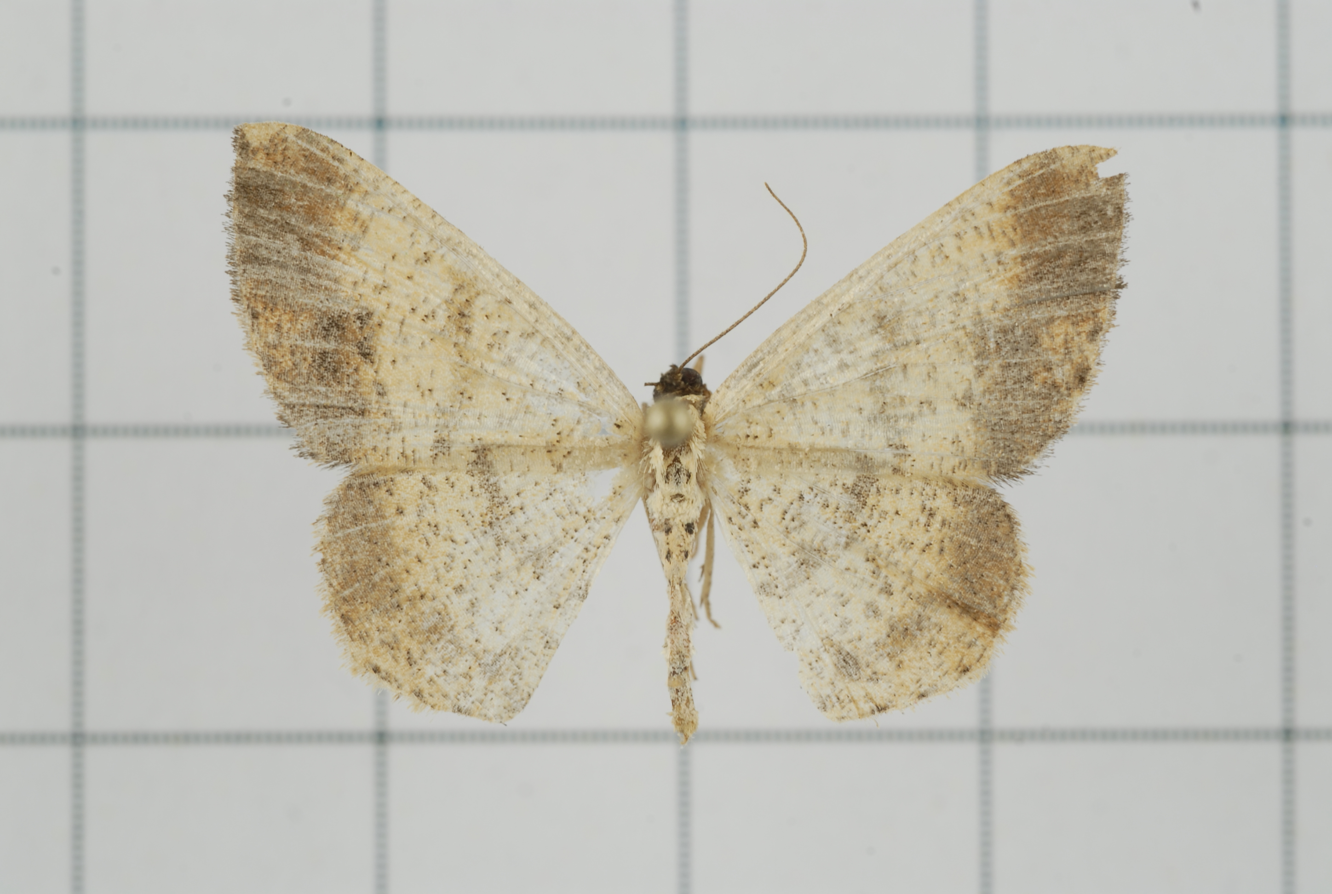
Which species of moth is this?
Lophobates inchoata
